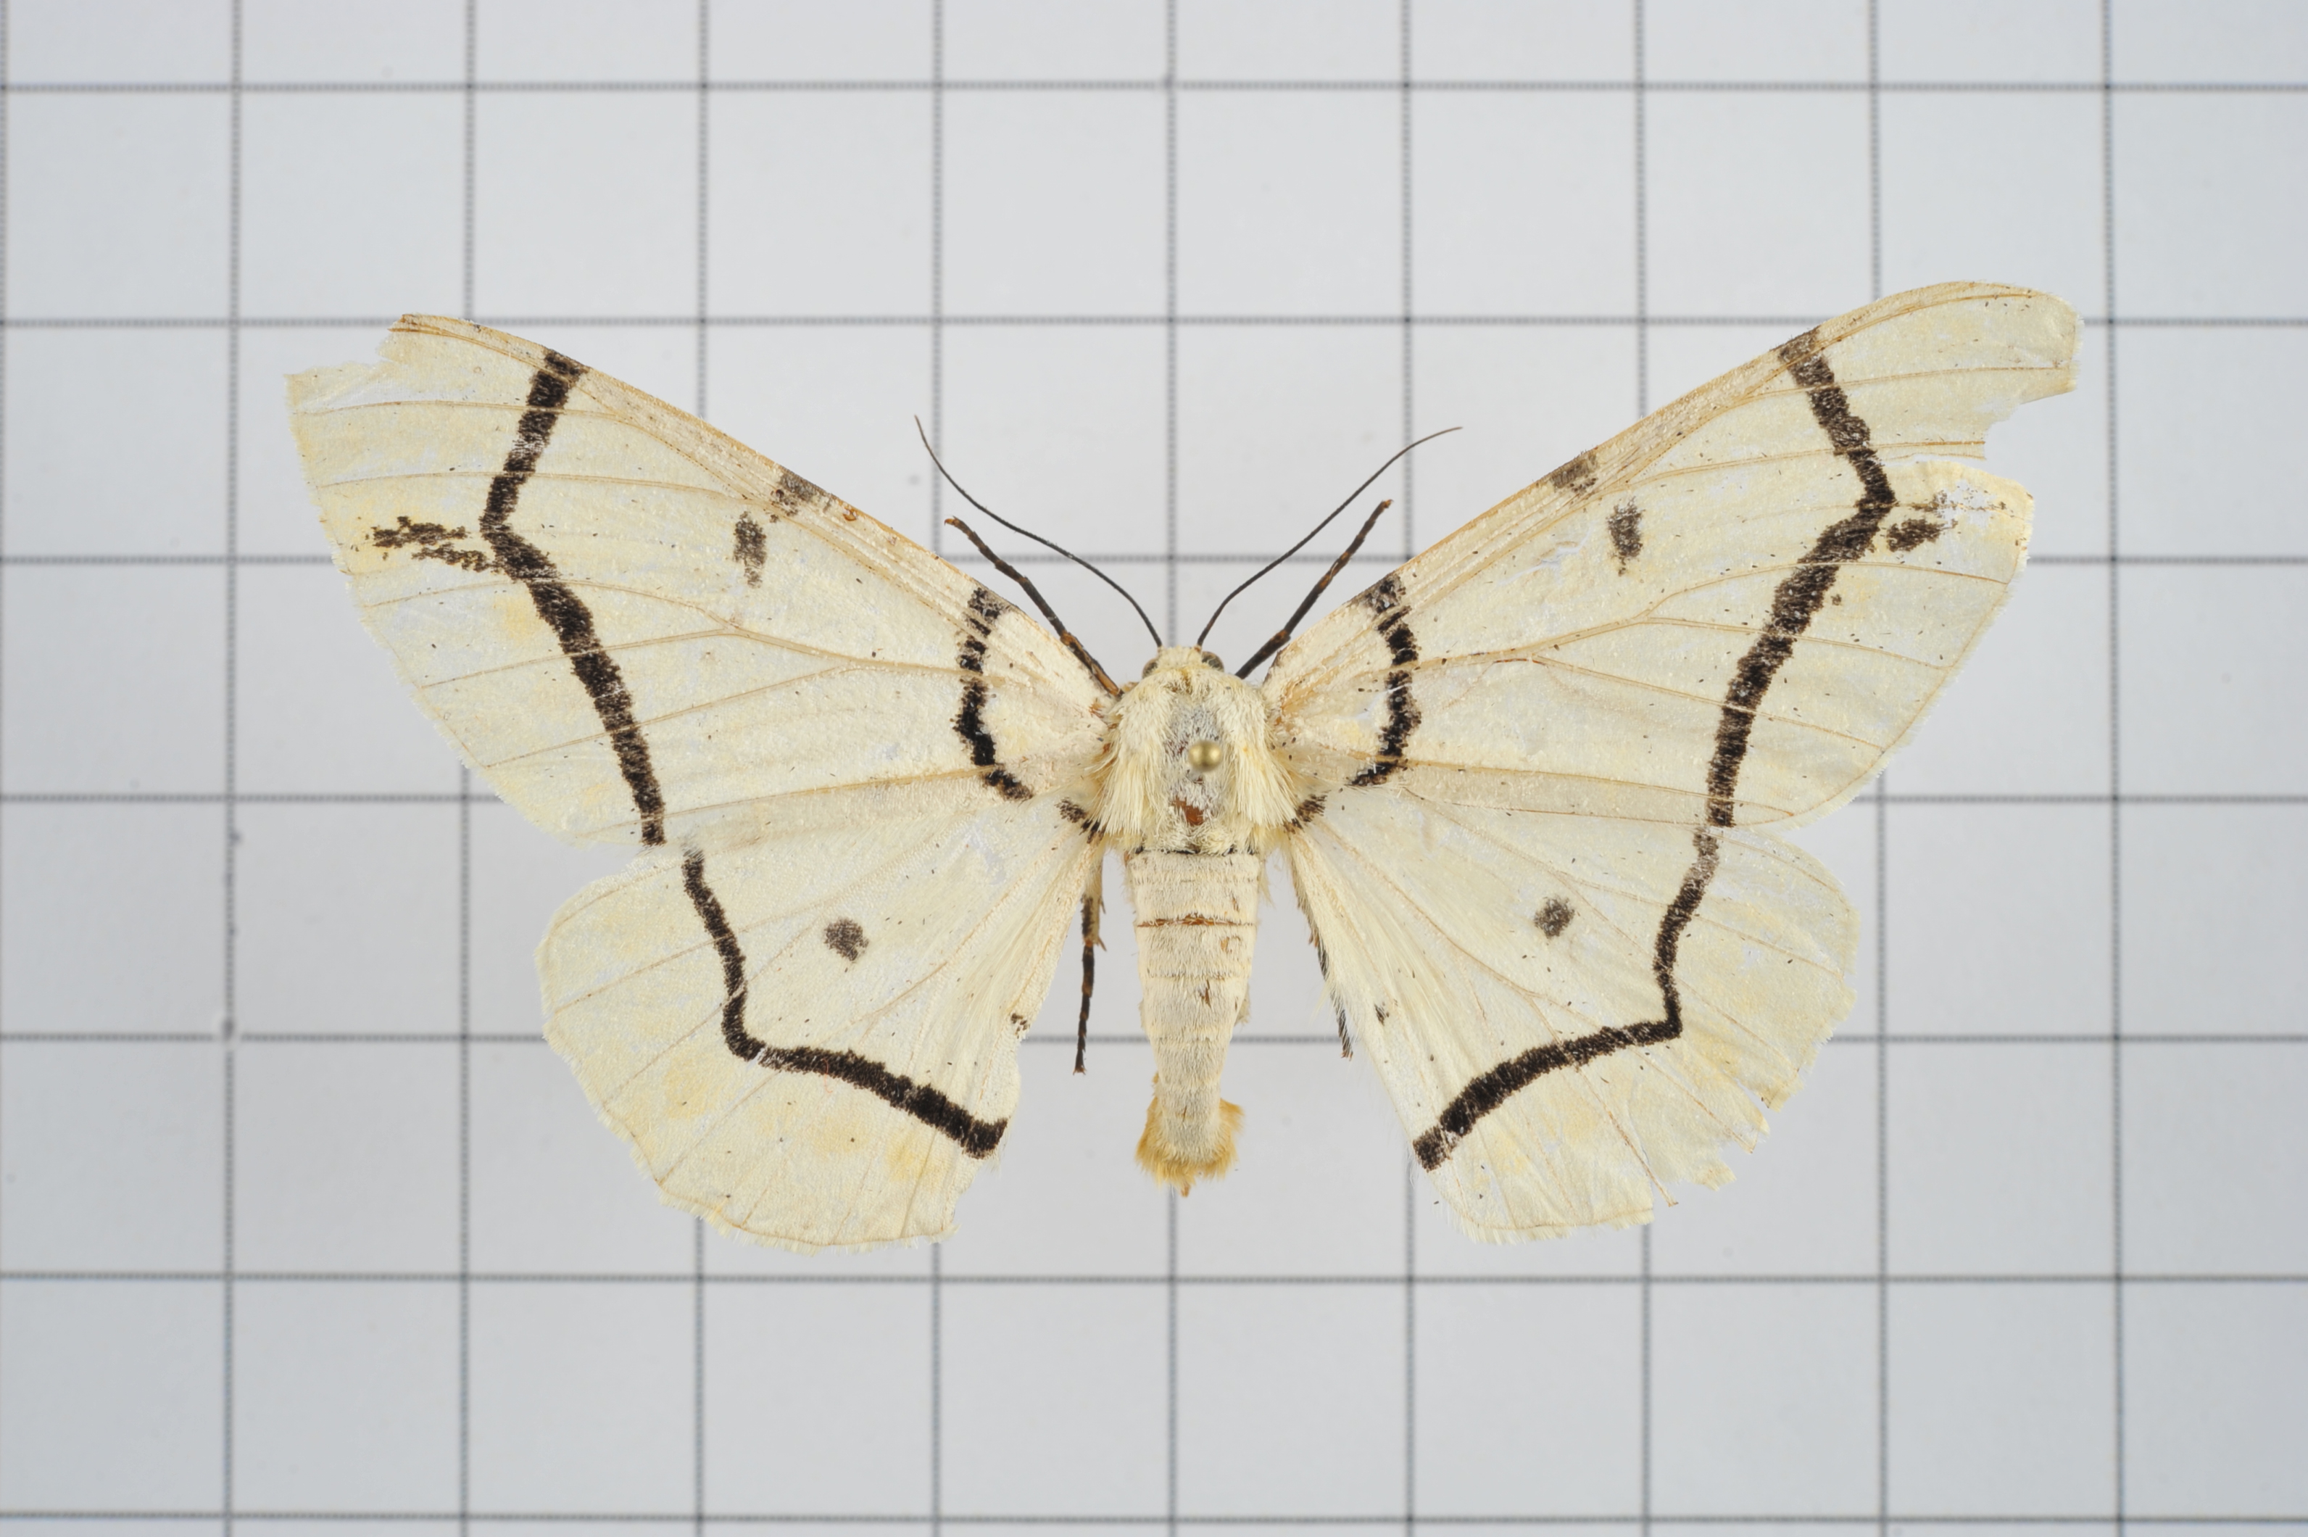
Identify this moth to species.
Biston perclara
